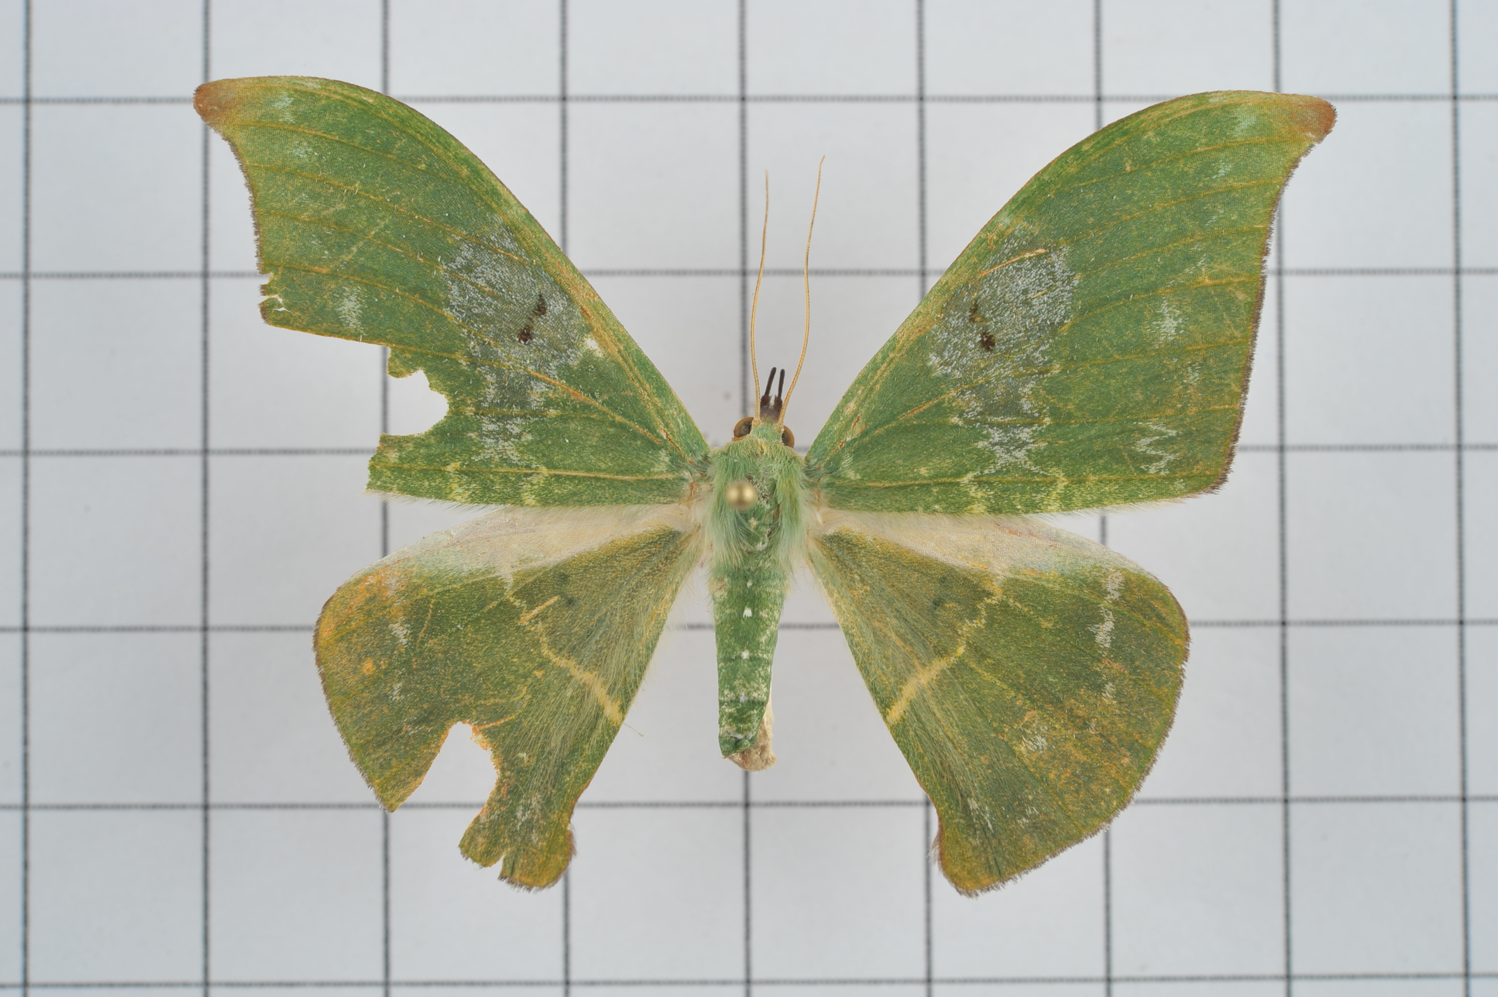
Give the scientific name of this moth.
Tanaorhinus viridiluteata
